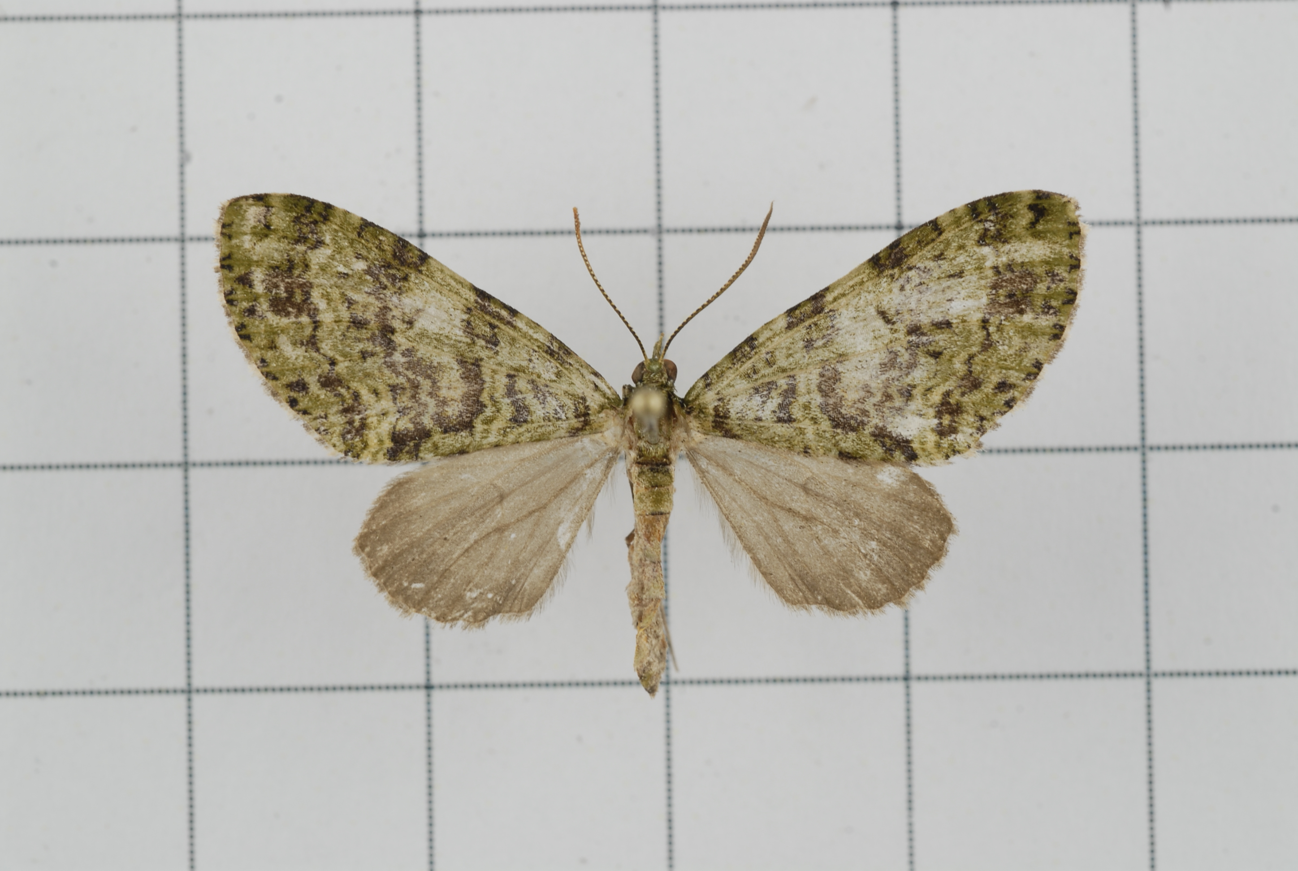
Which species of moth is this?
Hypocometa clauda
